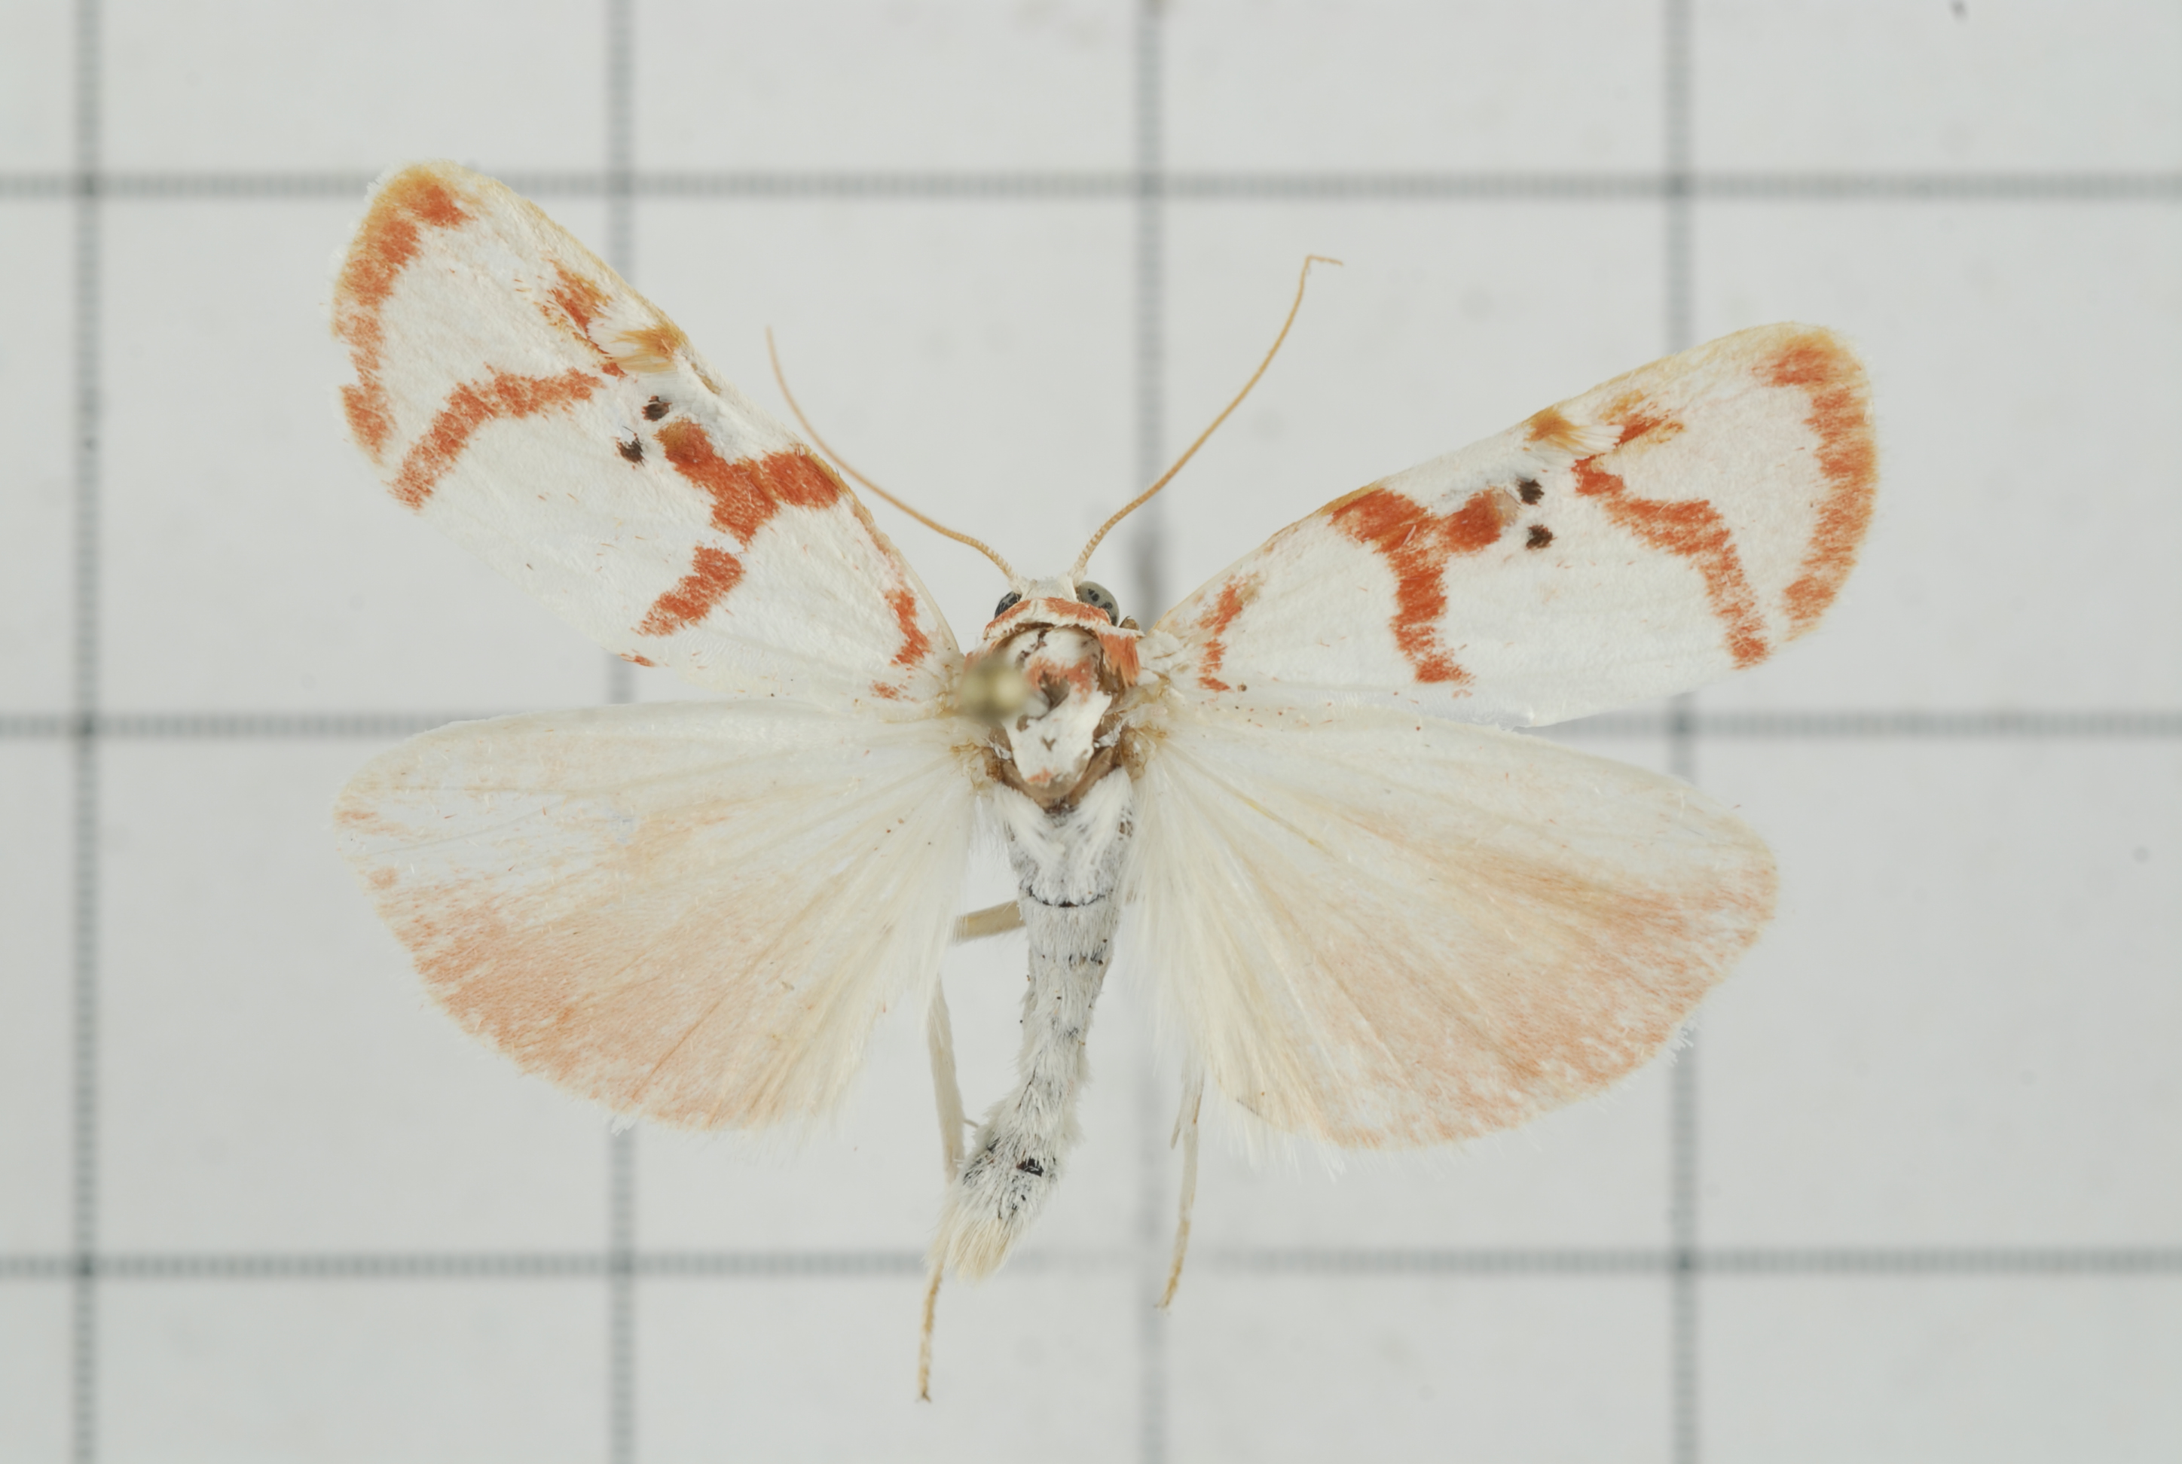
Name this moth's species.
Cyana hamata hamata
